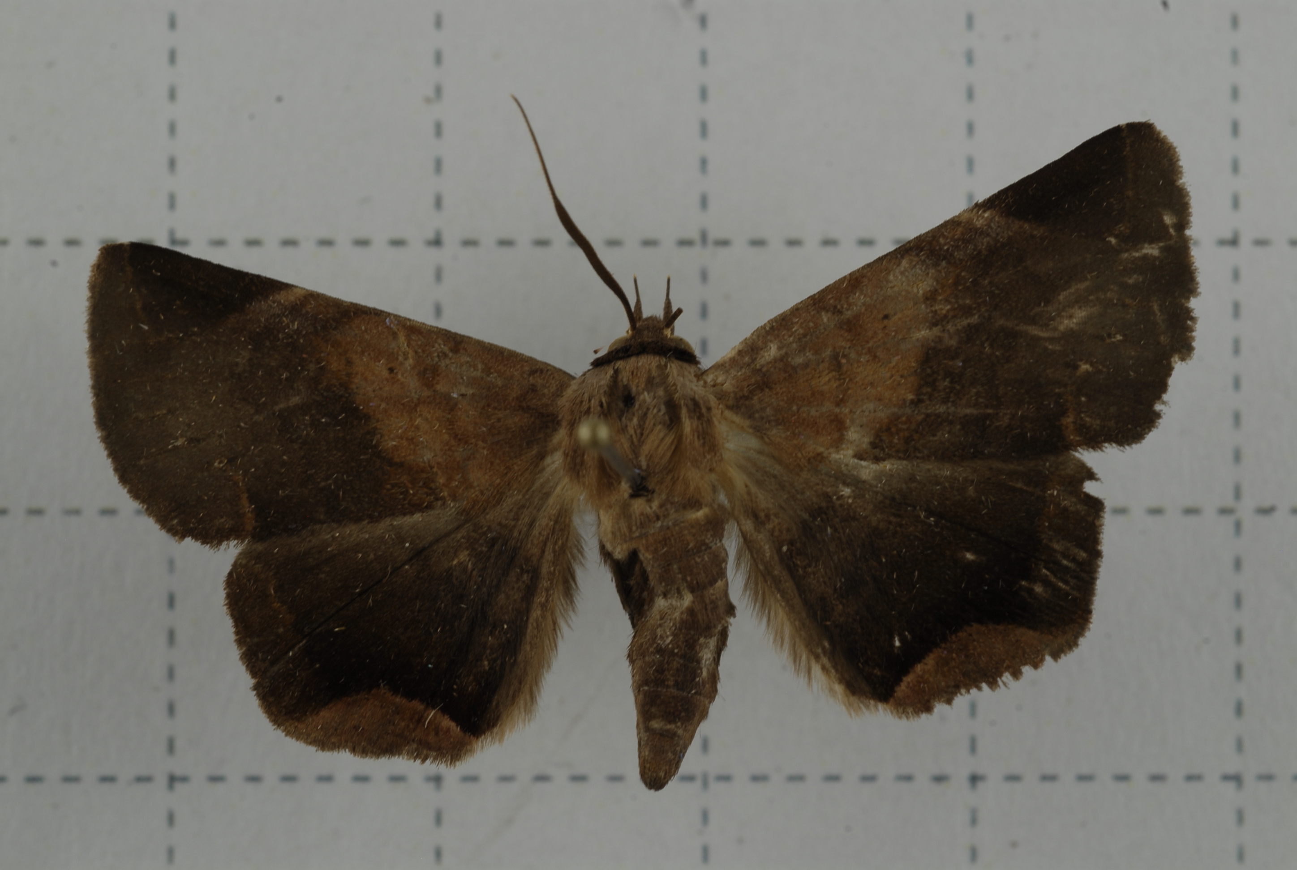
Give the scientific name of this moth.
Psimada quadripennis
